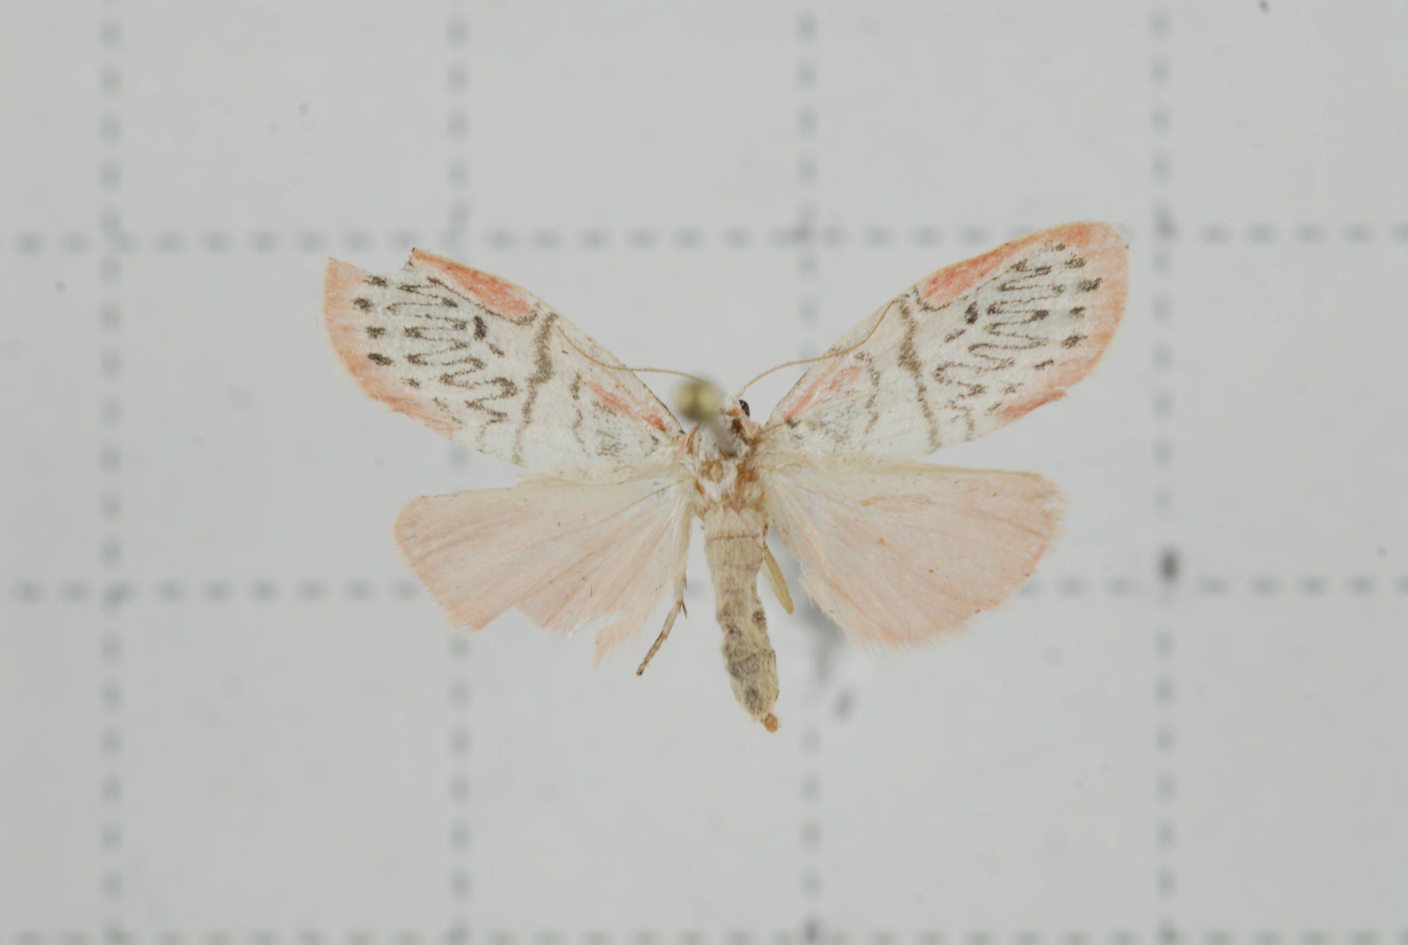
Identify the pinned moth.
Miltochrista ziczac
